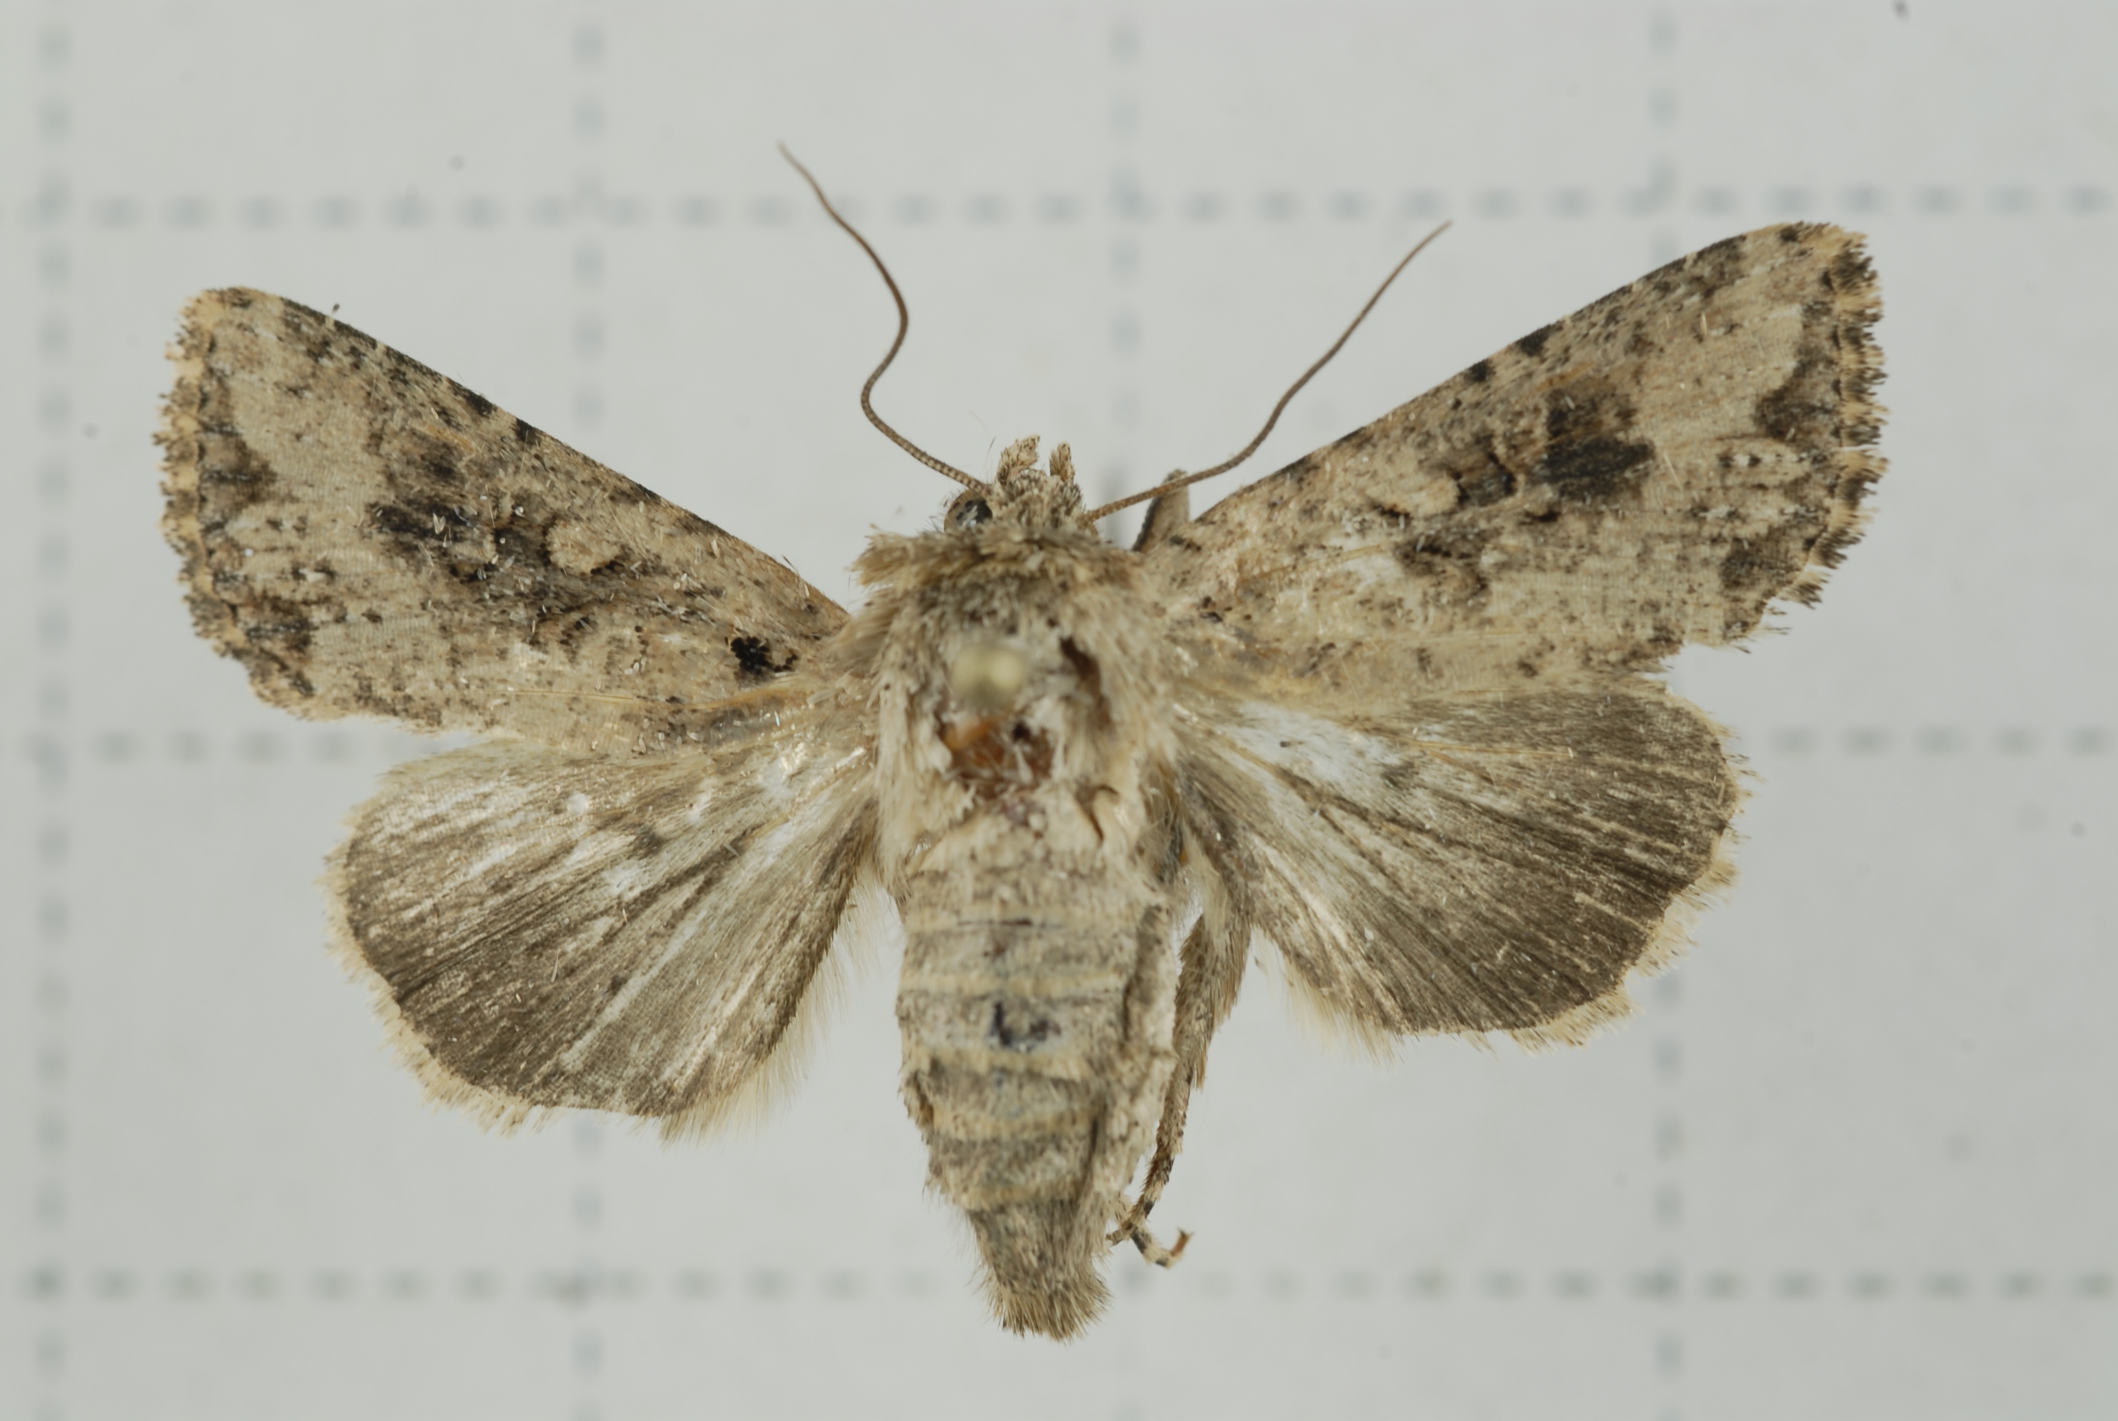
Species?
Mythimna plantei
